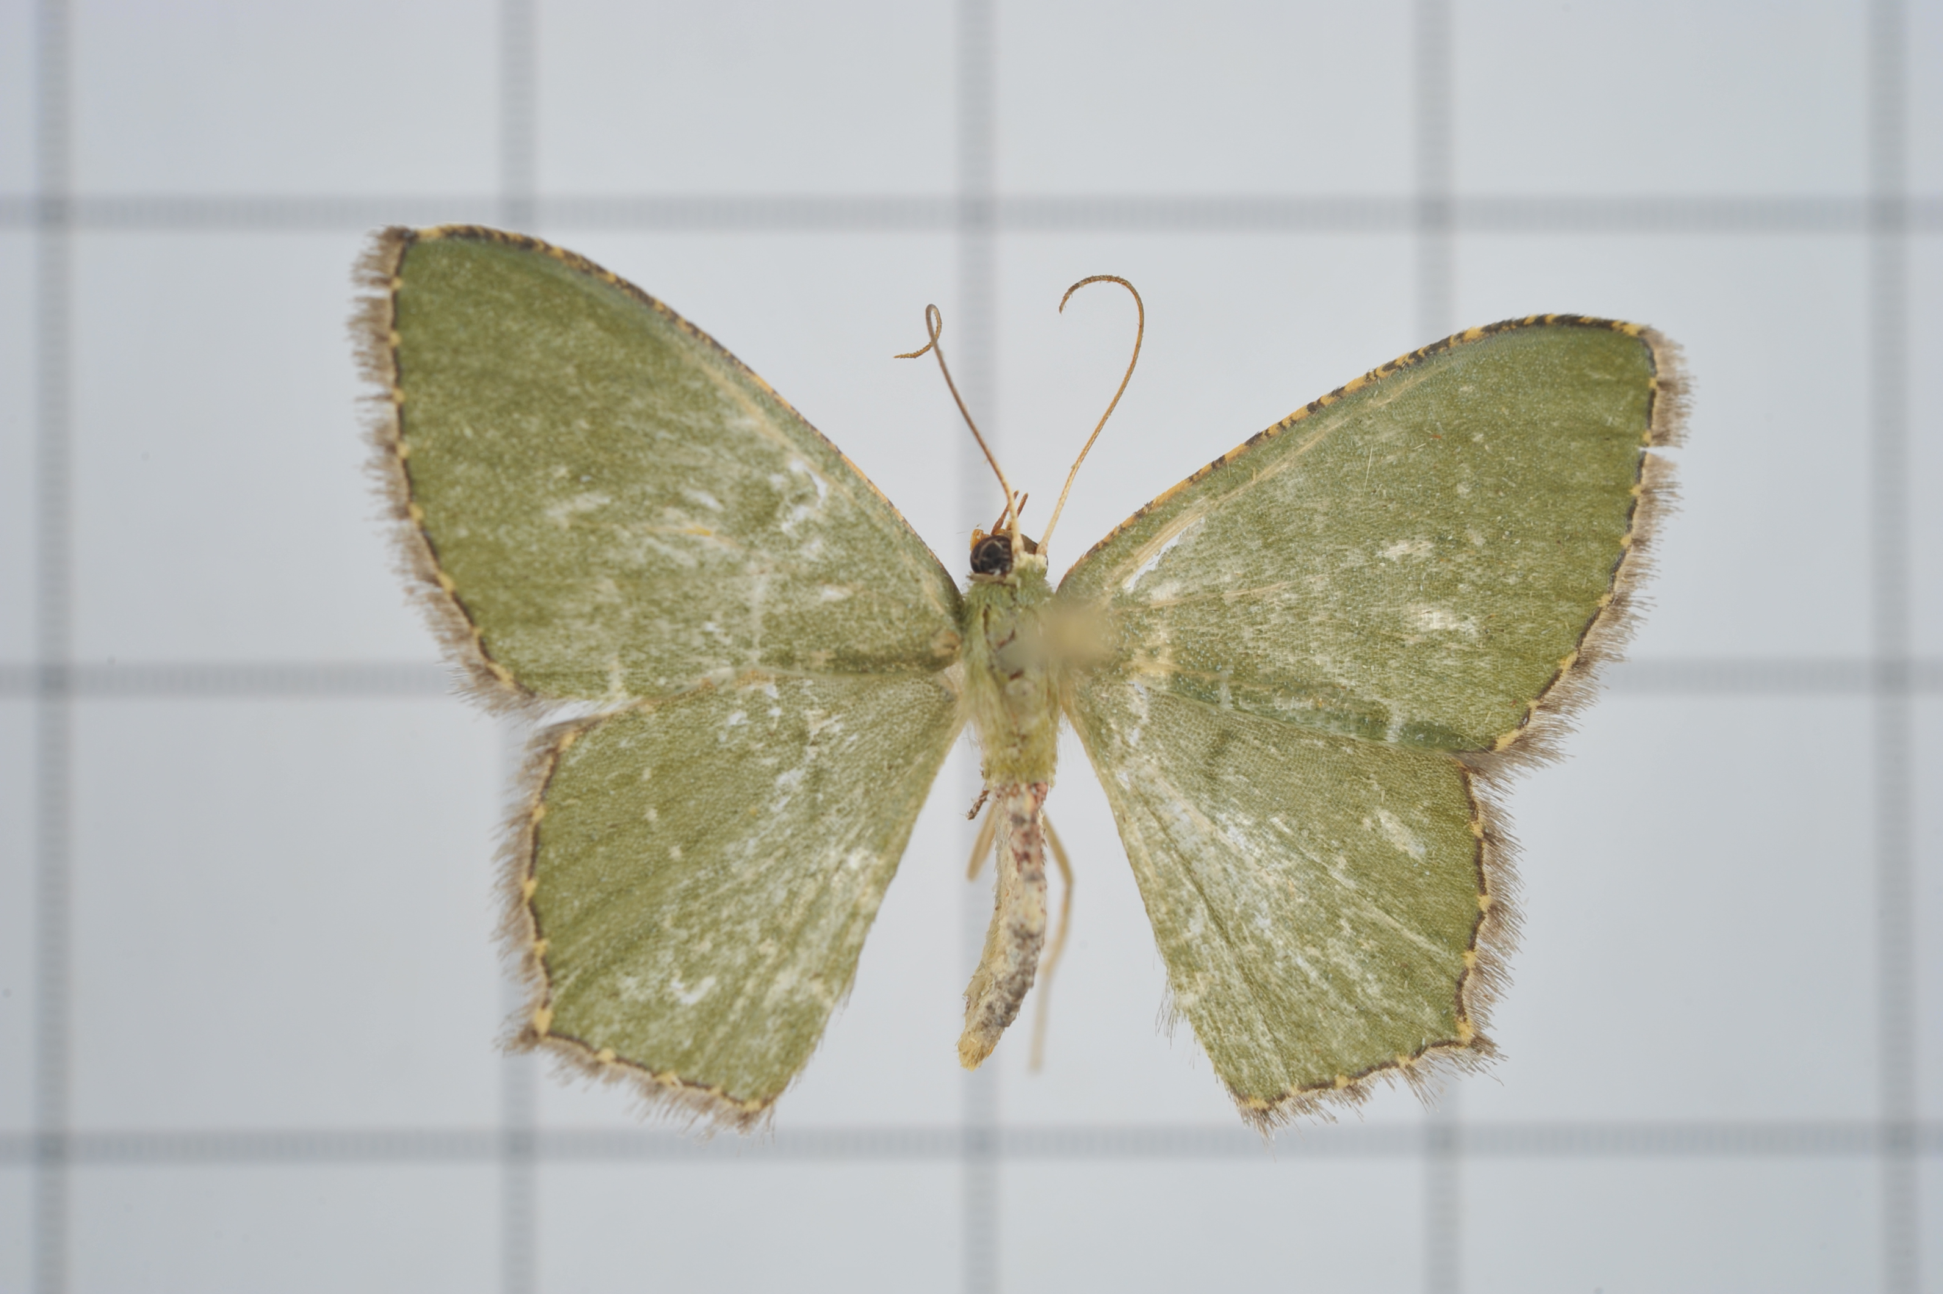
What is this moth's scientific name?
Hemithea pallidimunda
